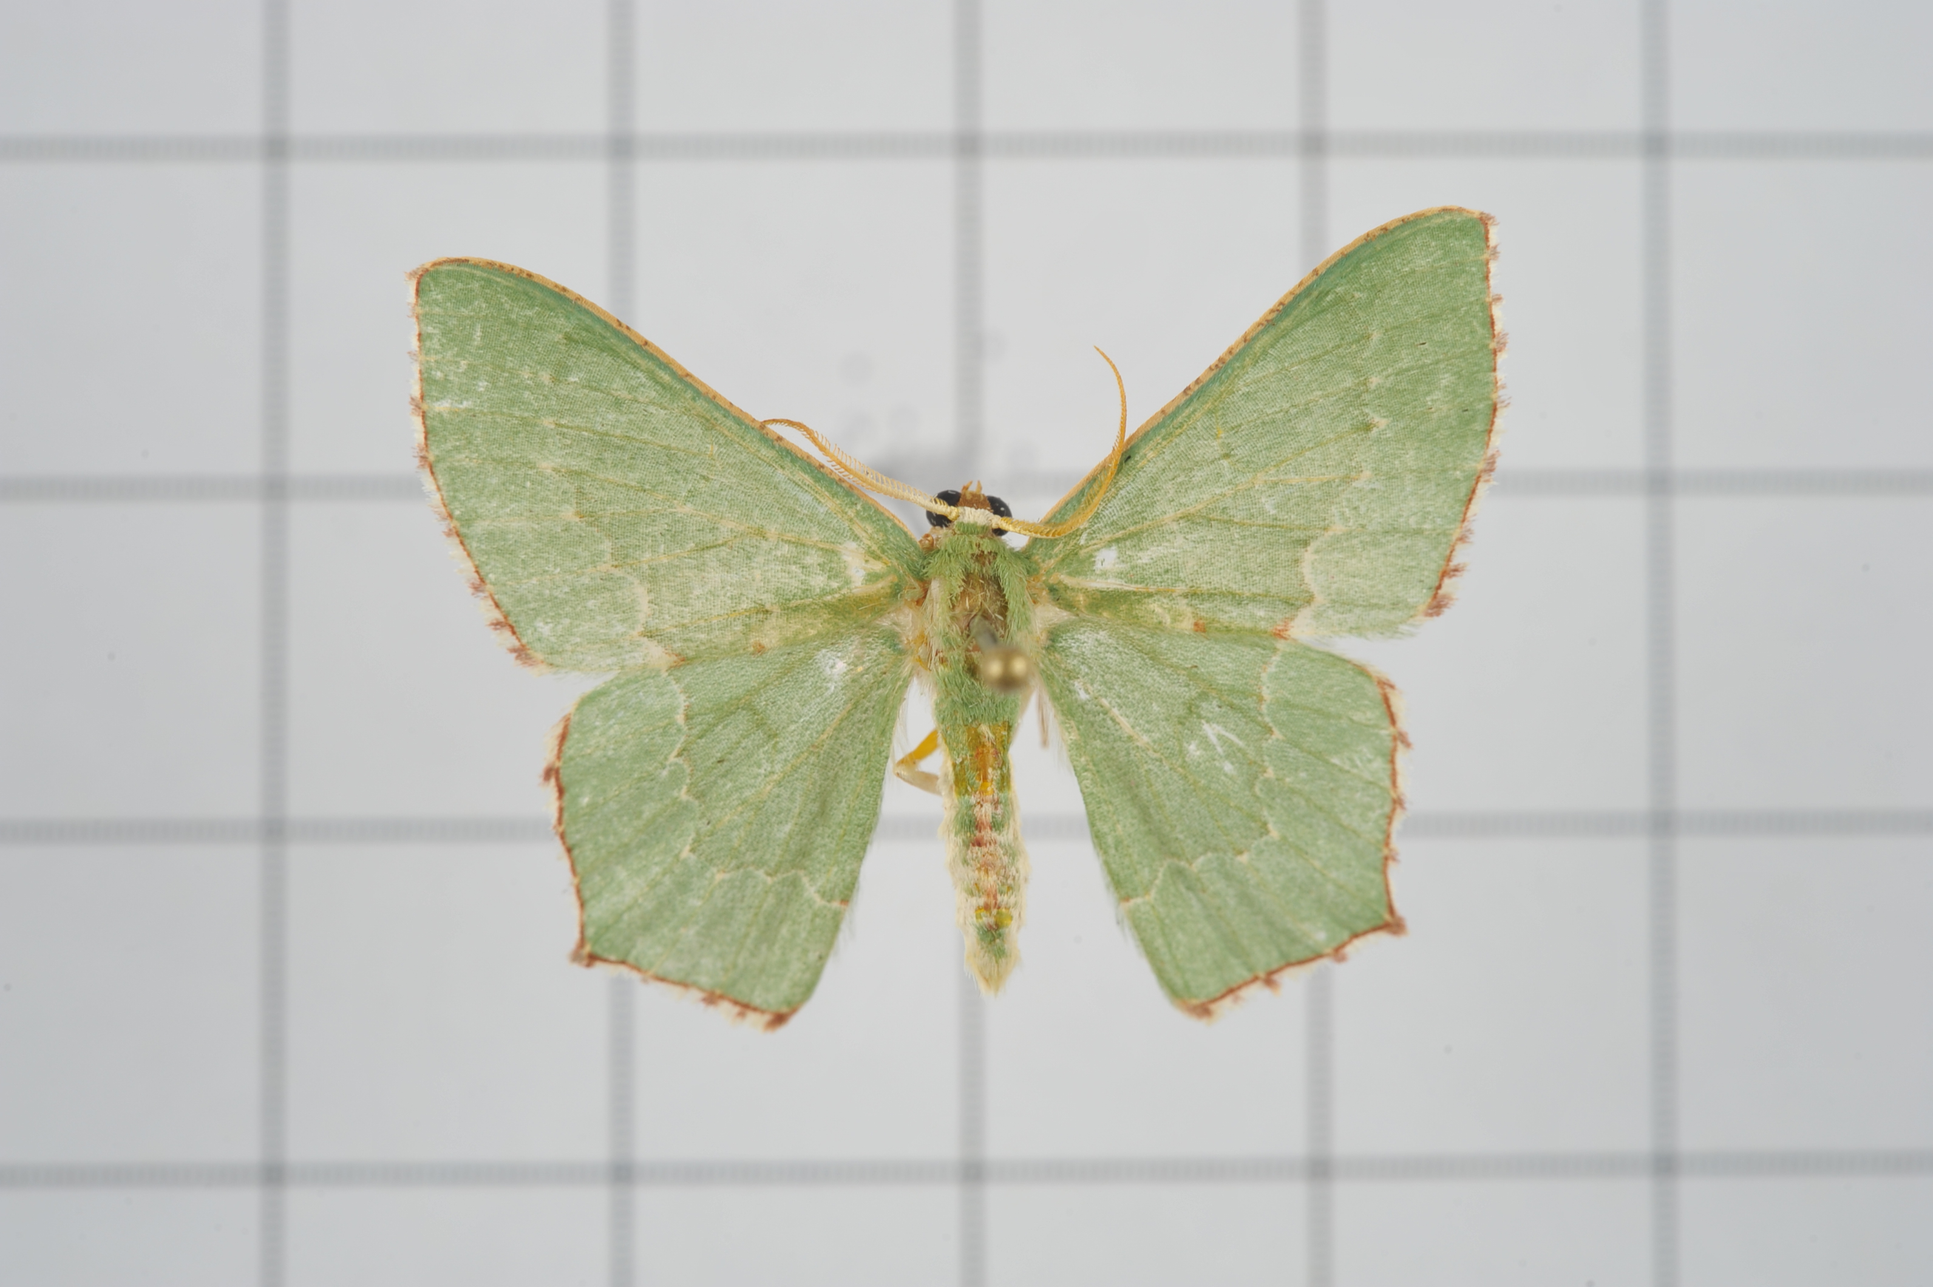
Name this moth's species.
Hemistola simplex
